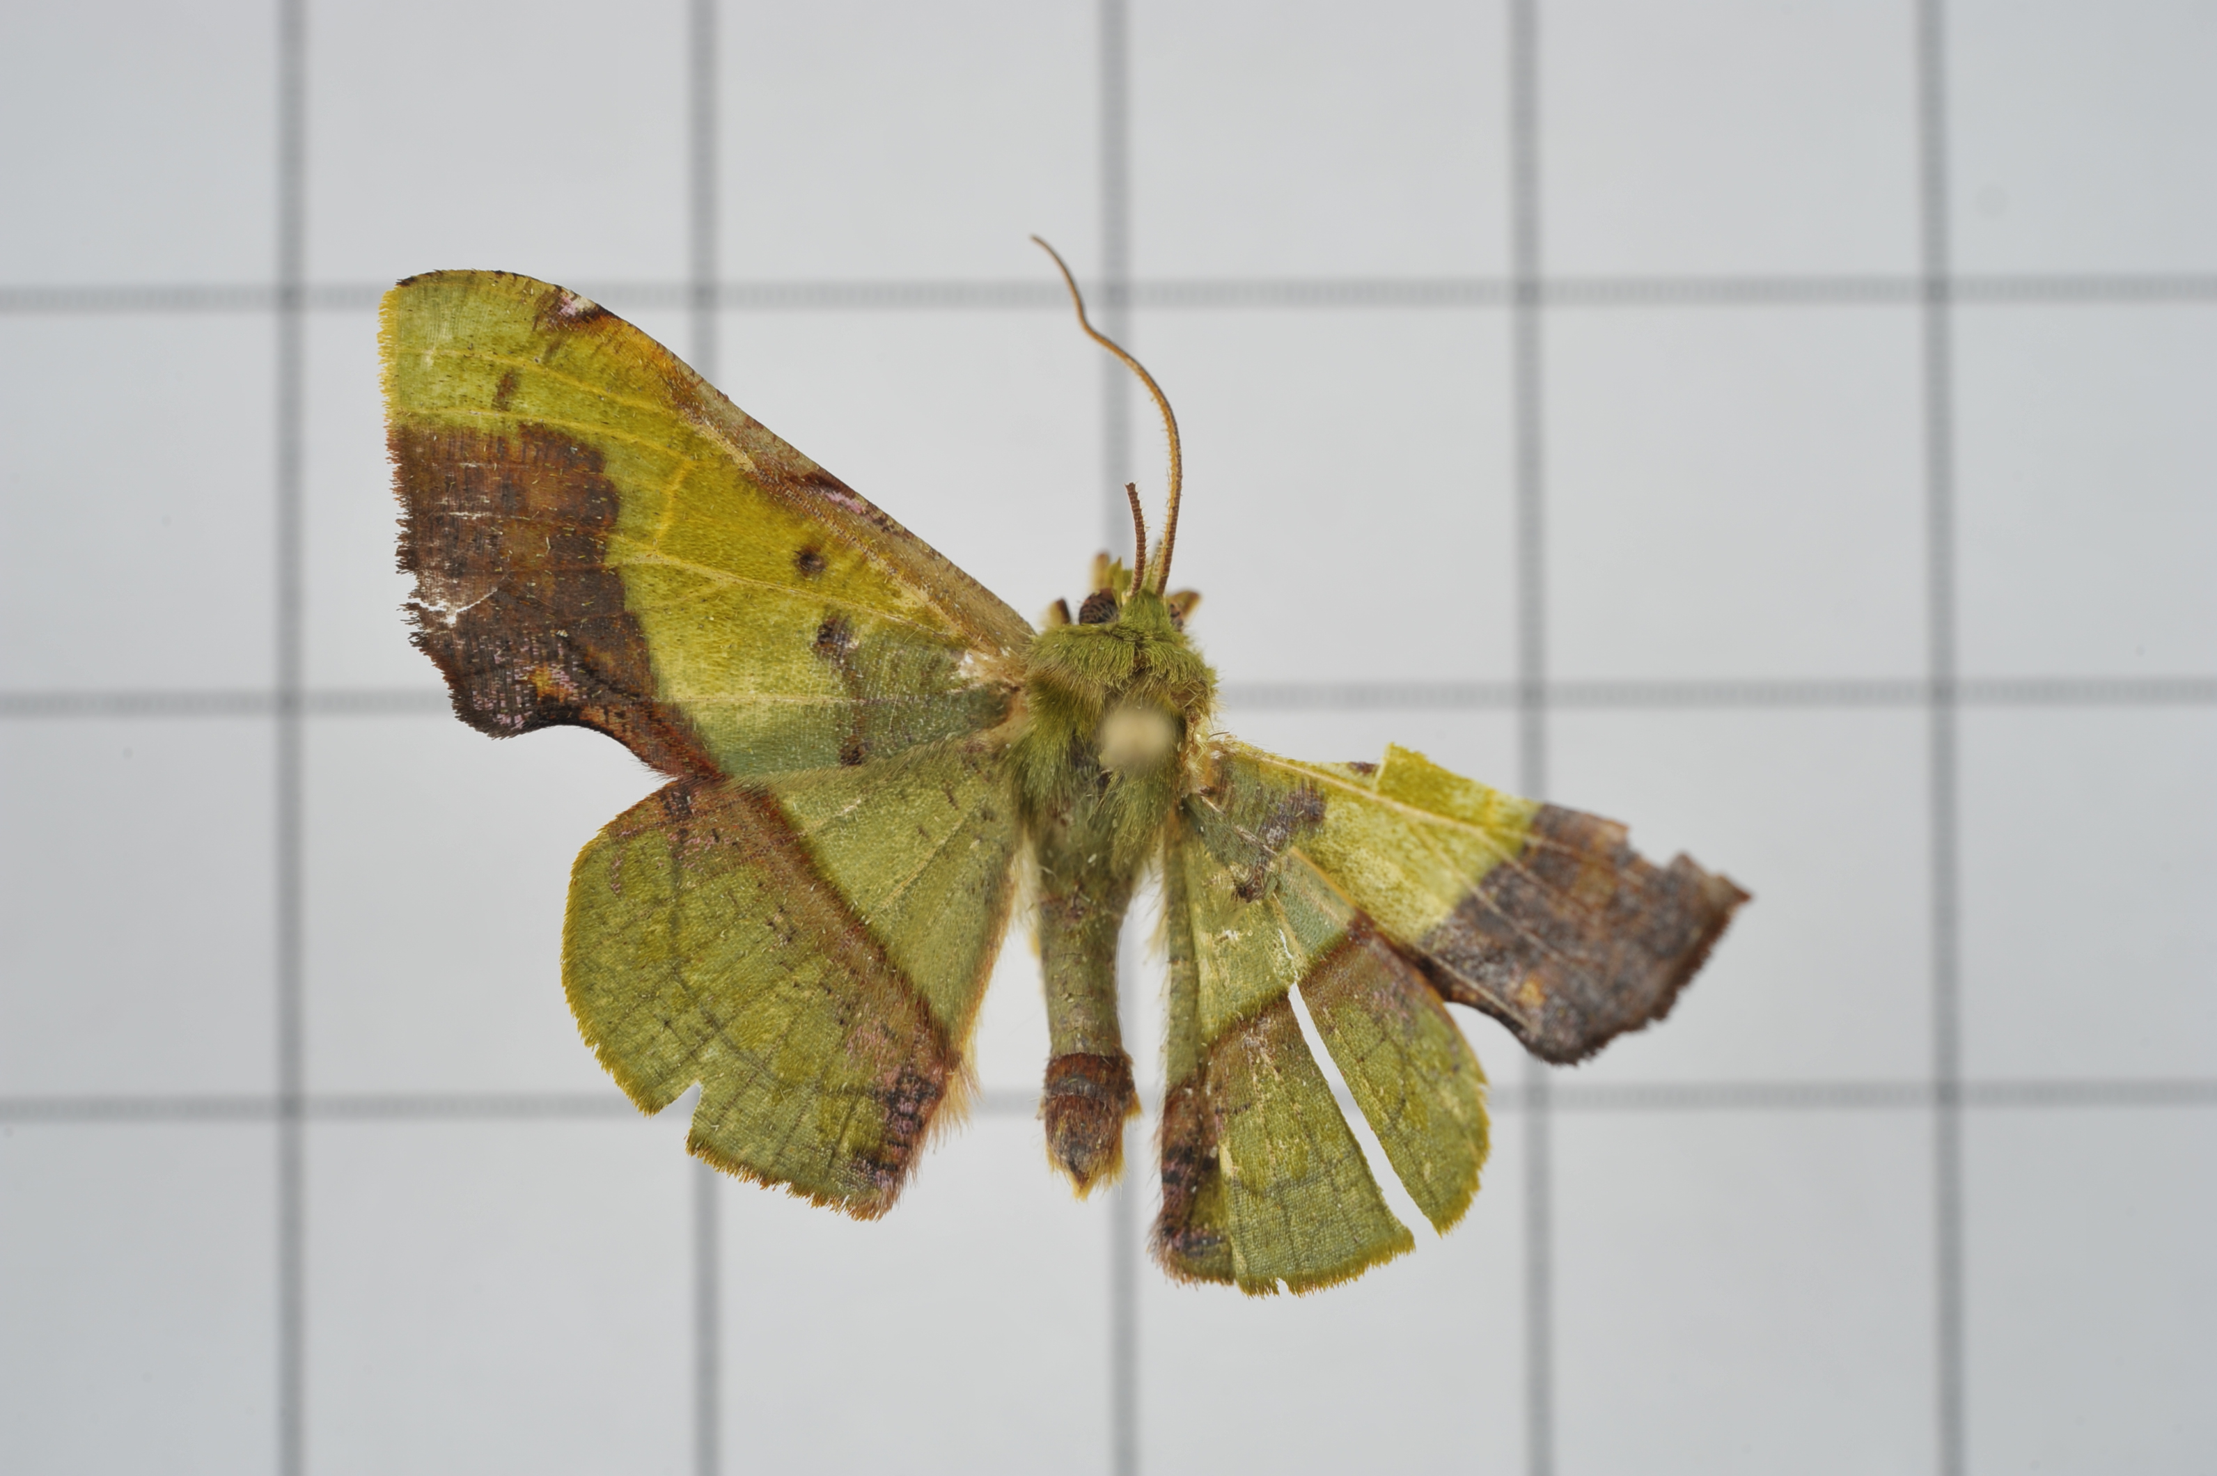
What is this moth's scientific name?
Fascellina plagiata
